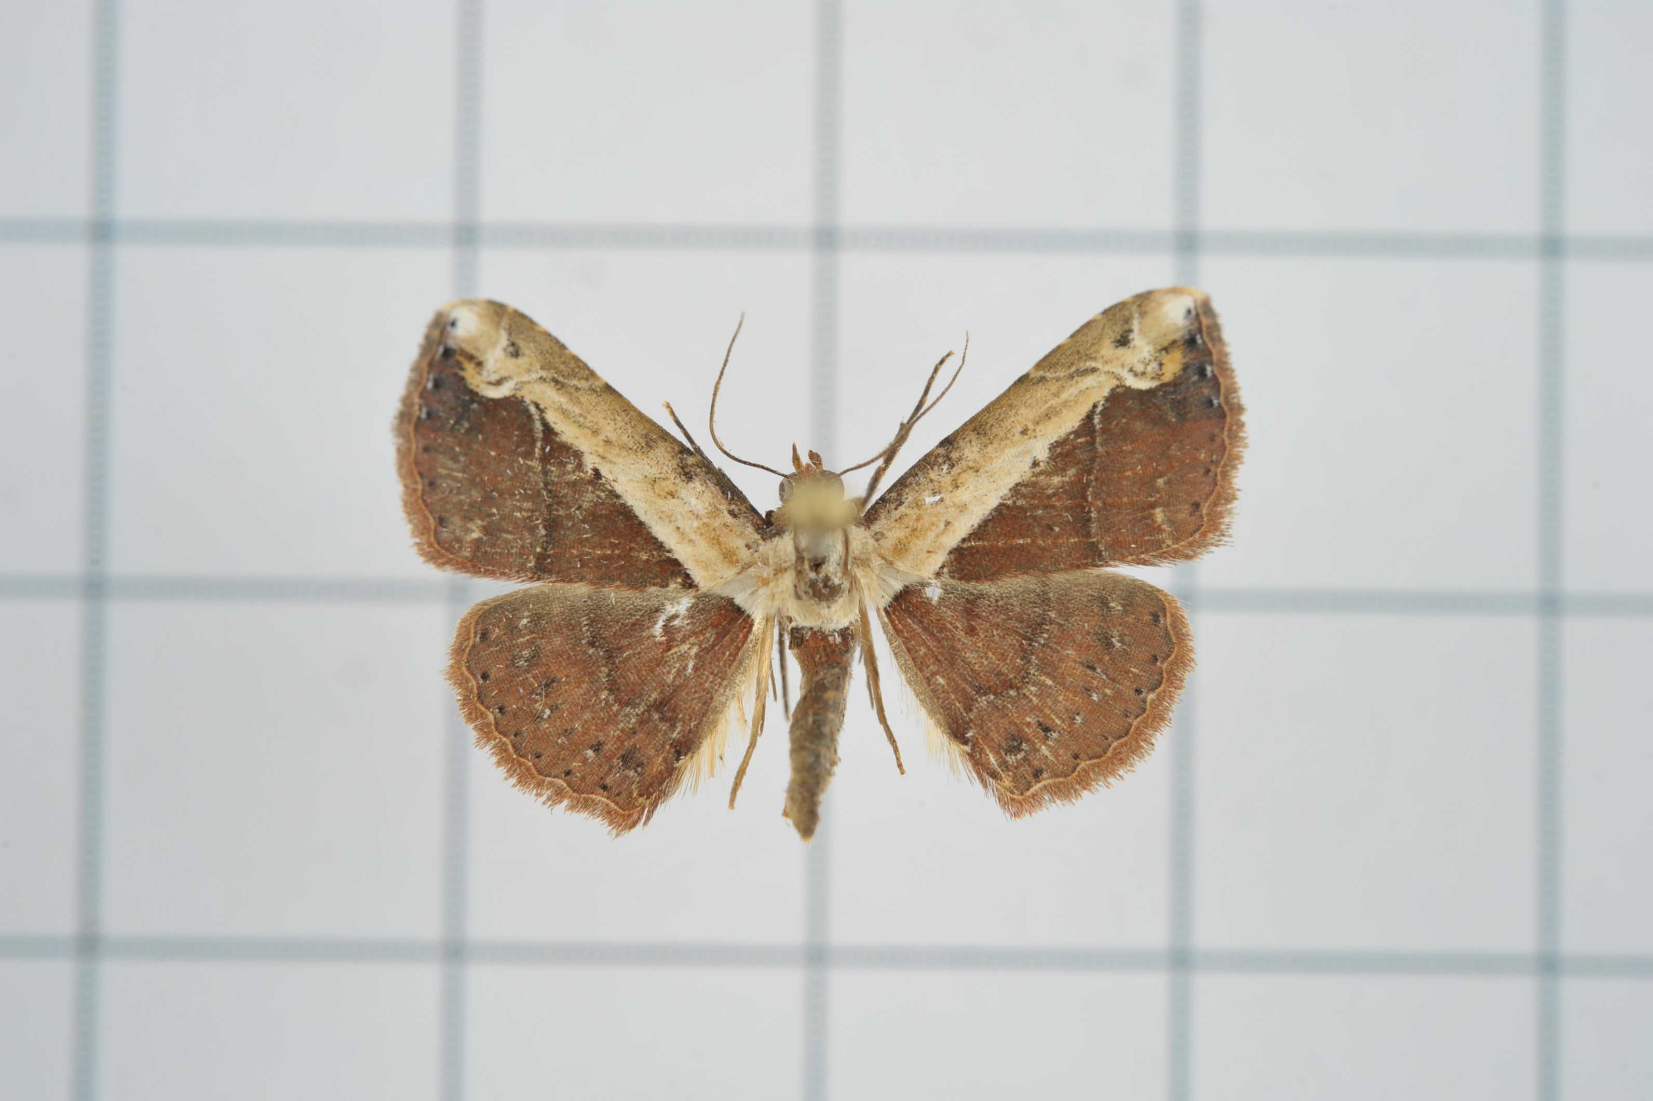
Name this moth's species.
Zurobata vacillans
